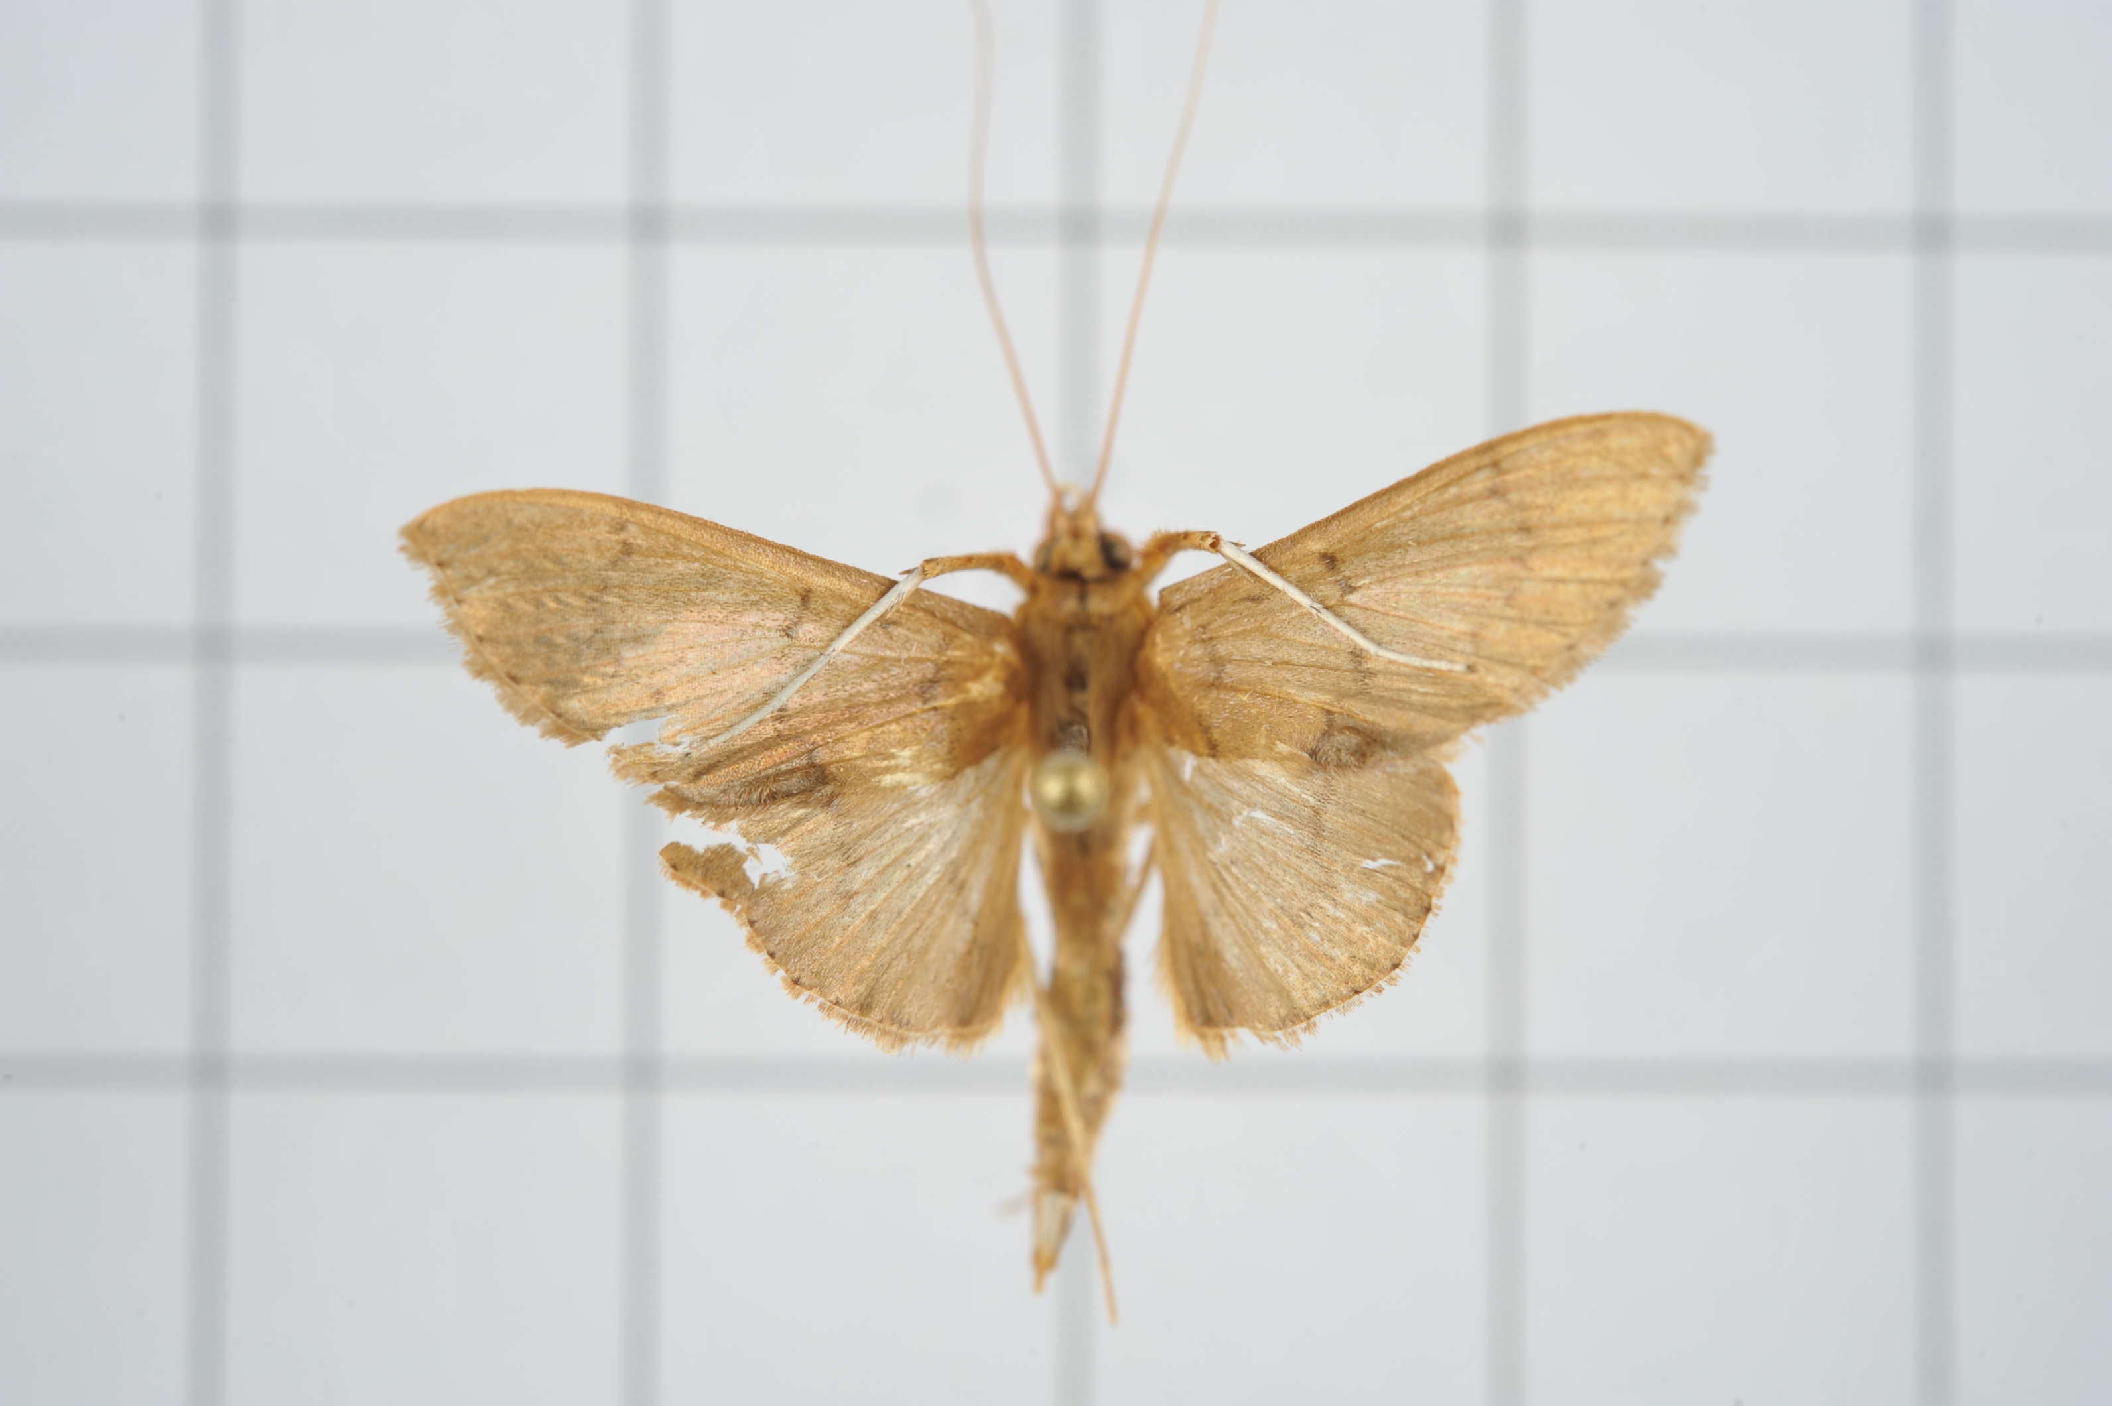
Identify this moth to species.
Tetridia caletoralis
